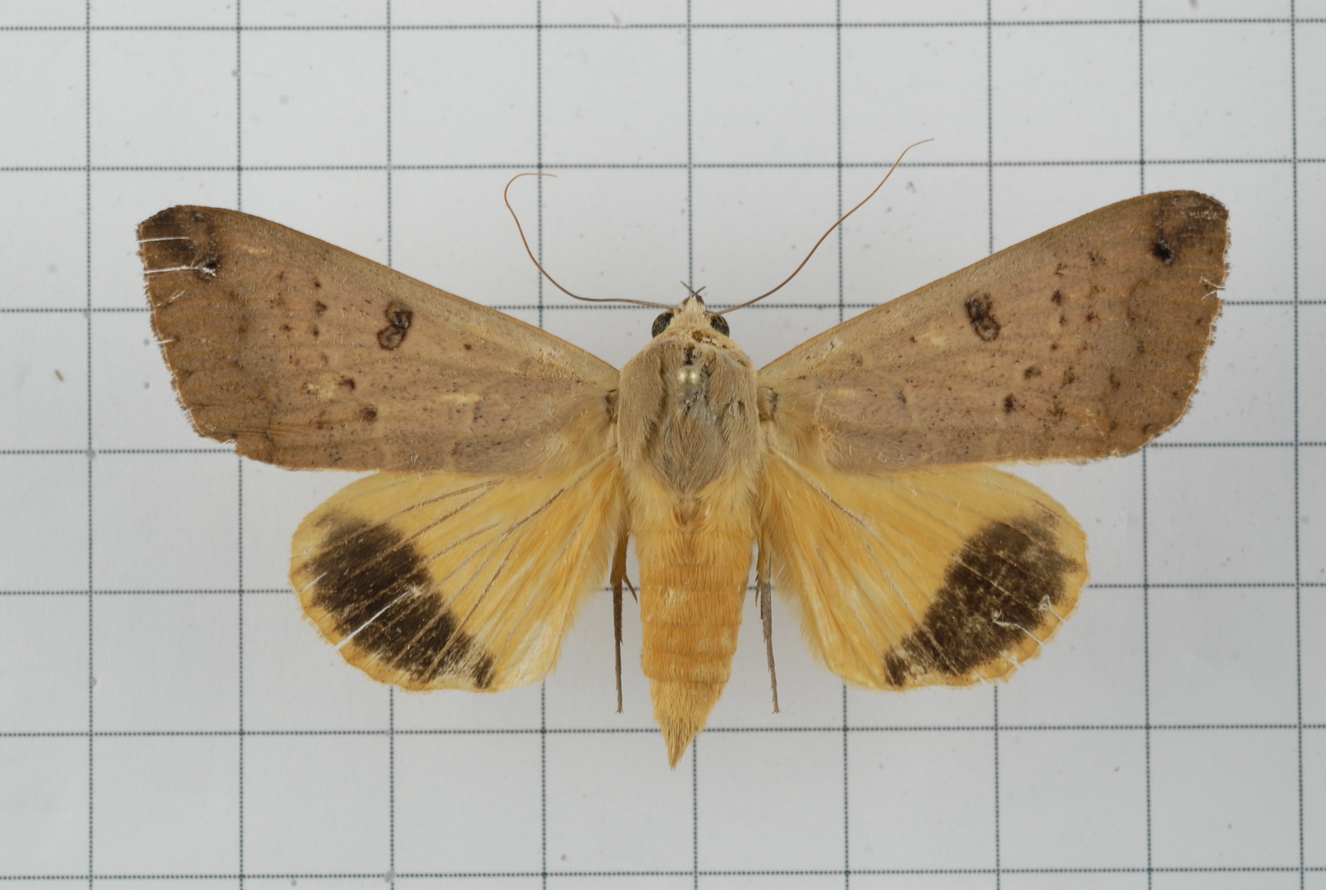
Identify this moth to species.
Ophiusa disjungens indiscriminata
